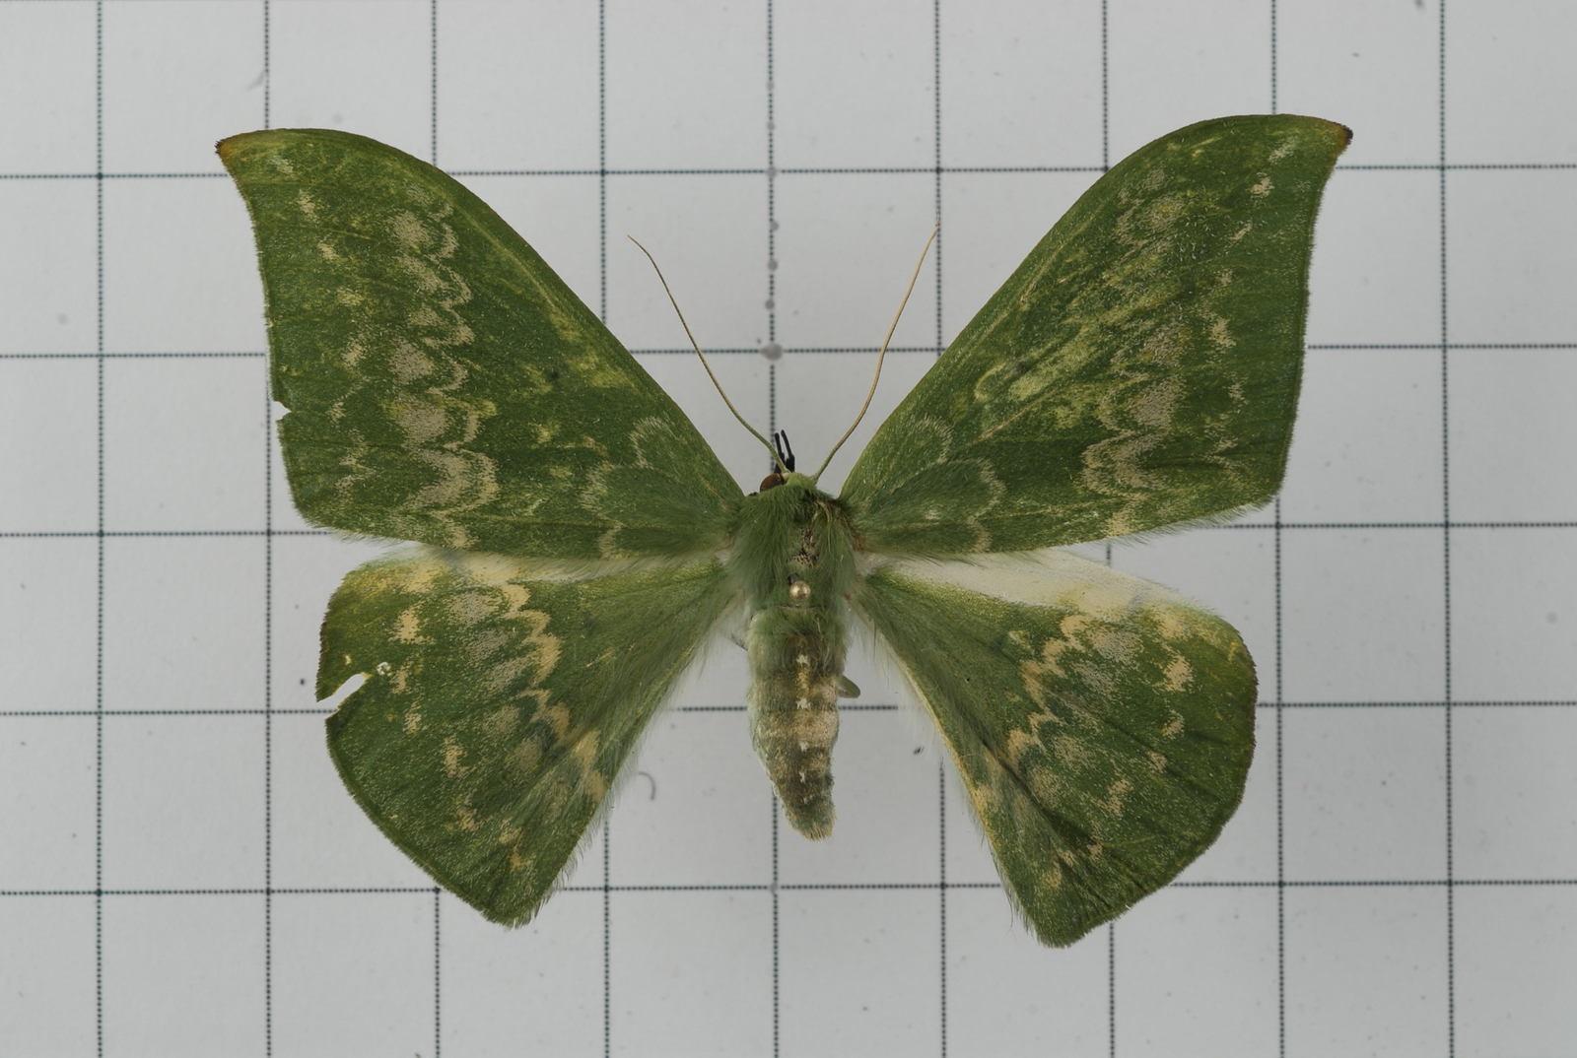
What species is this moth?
Tanaorhinus formosana
